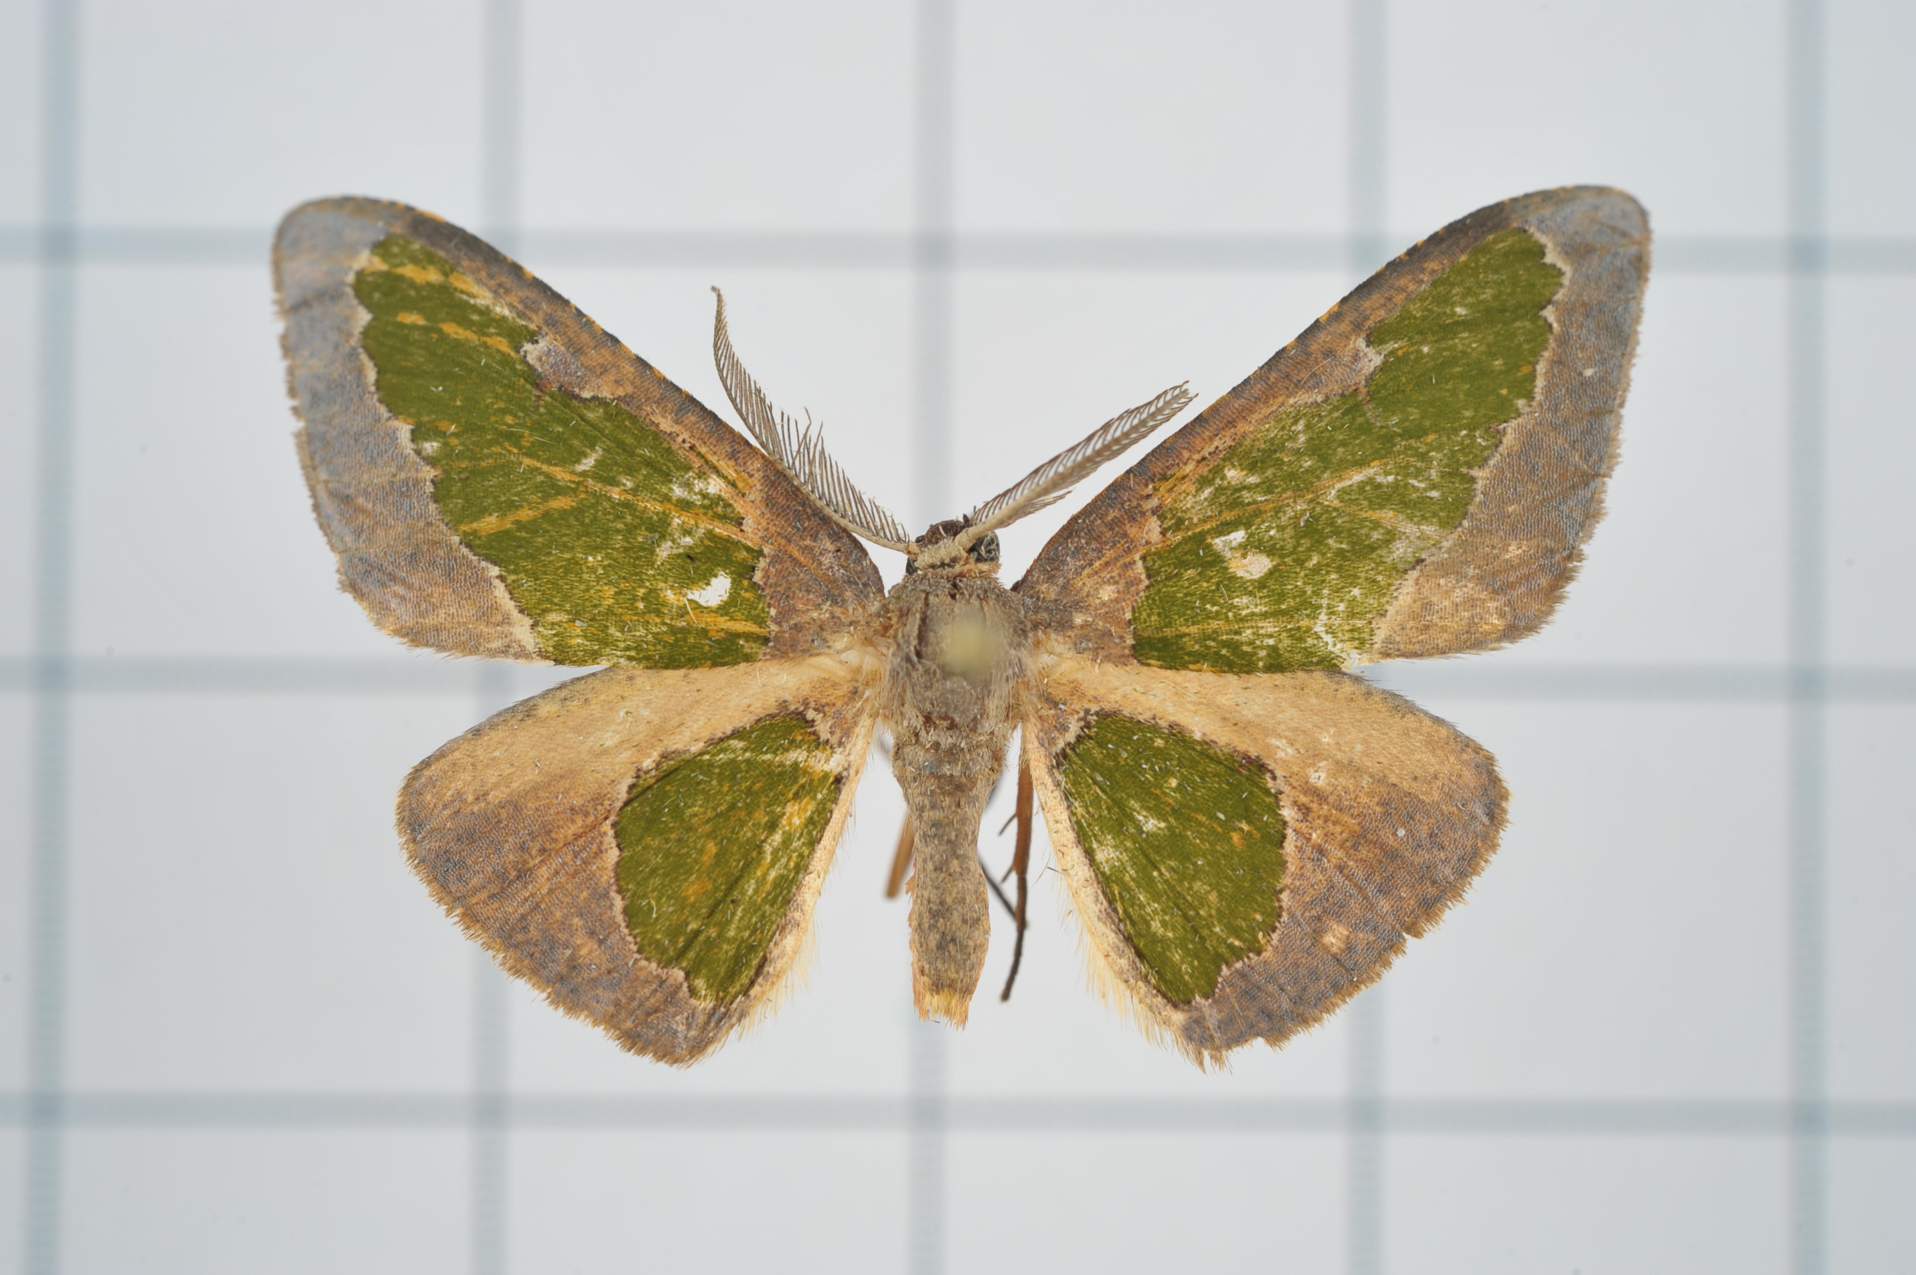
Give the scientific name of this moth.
Celenna festivaria formosensis
